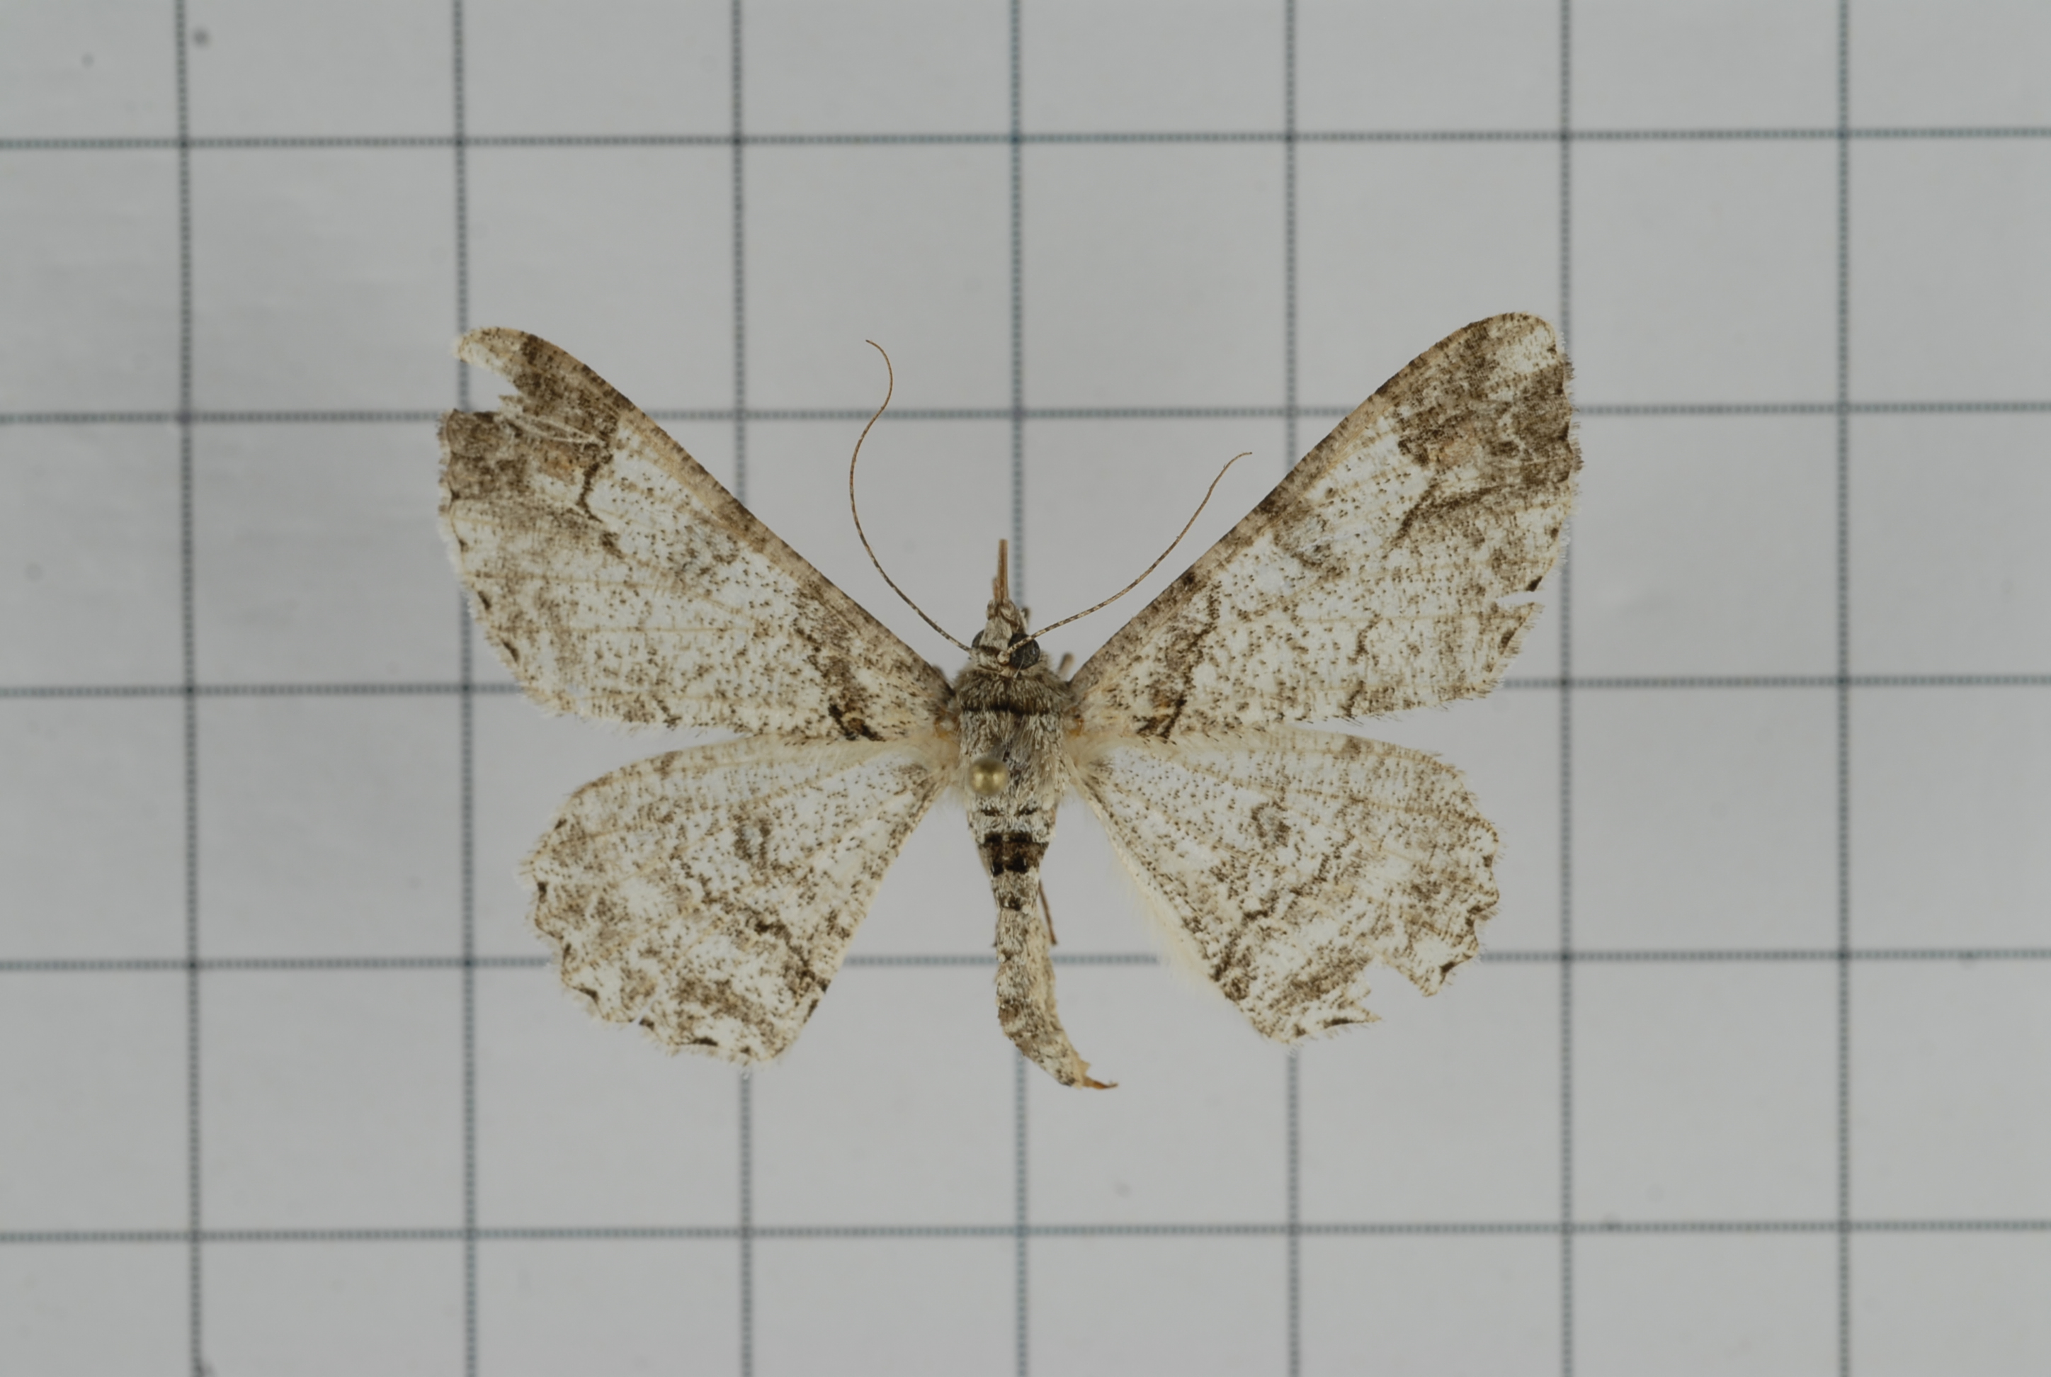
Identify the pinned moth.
Cleora fraterna
